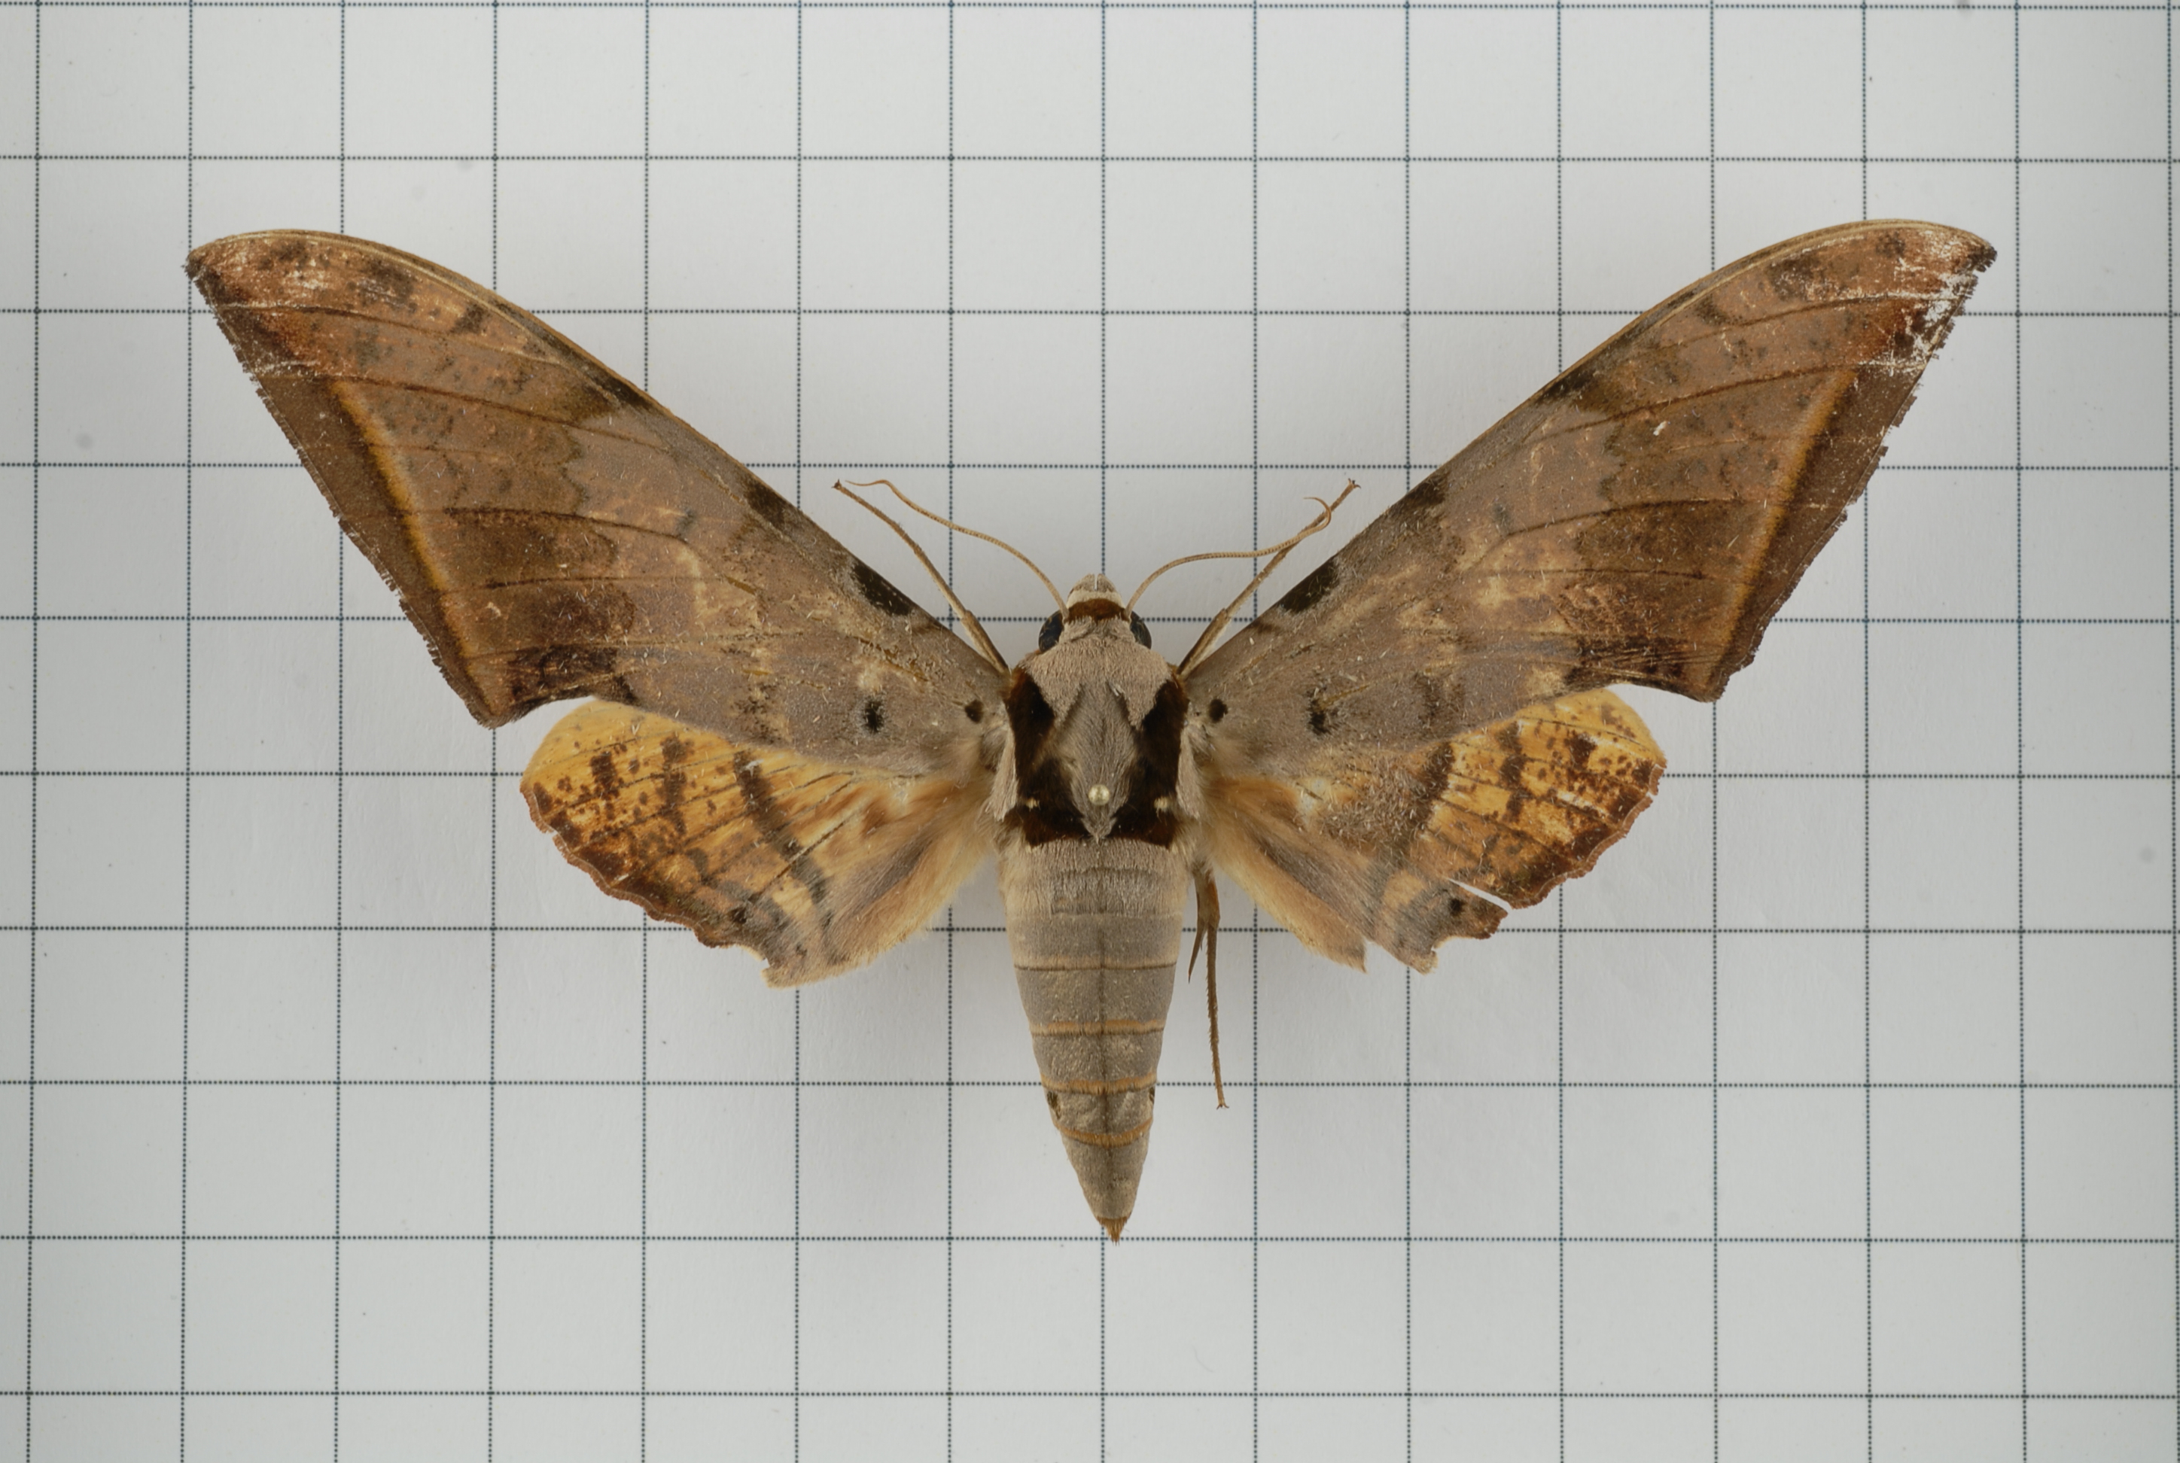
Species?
Ambulyx sericeipennis
